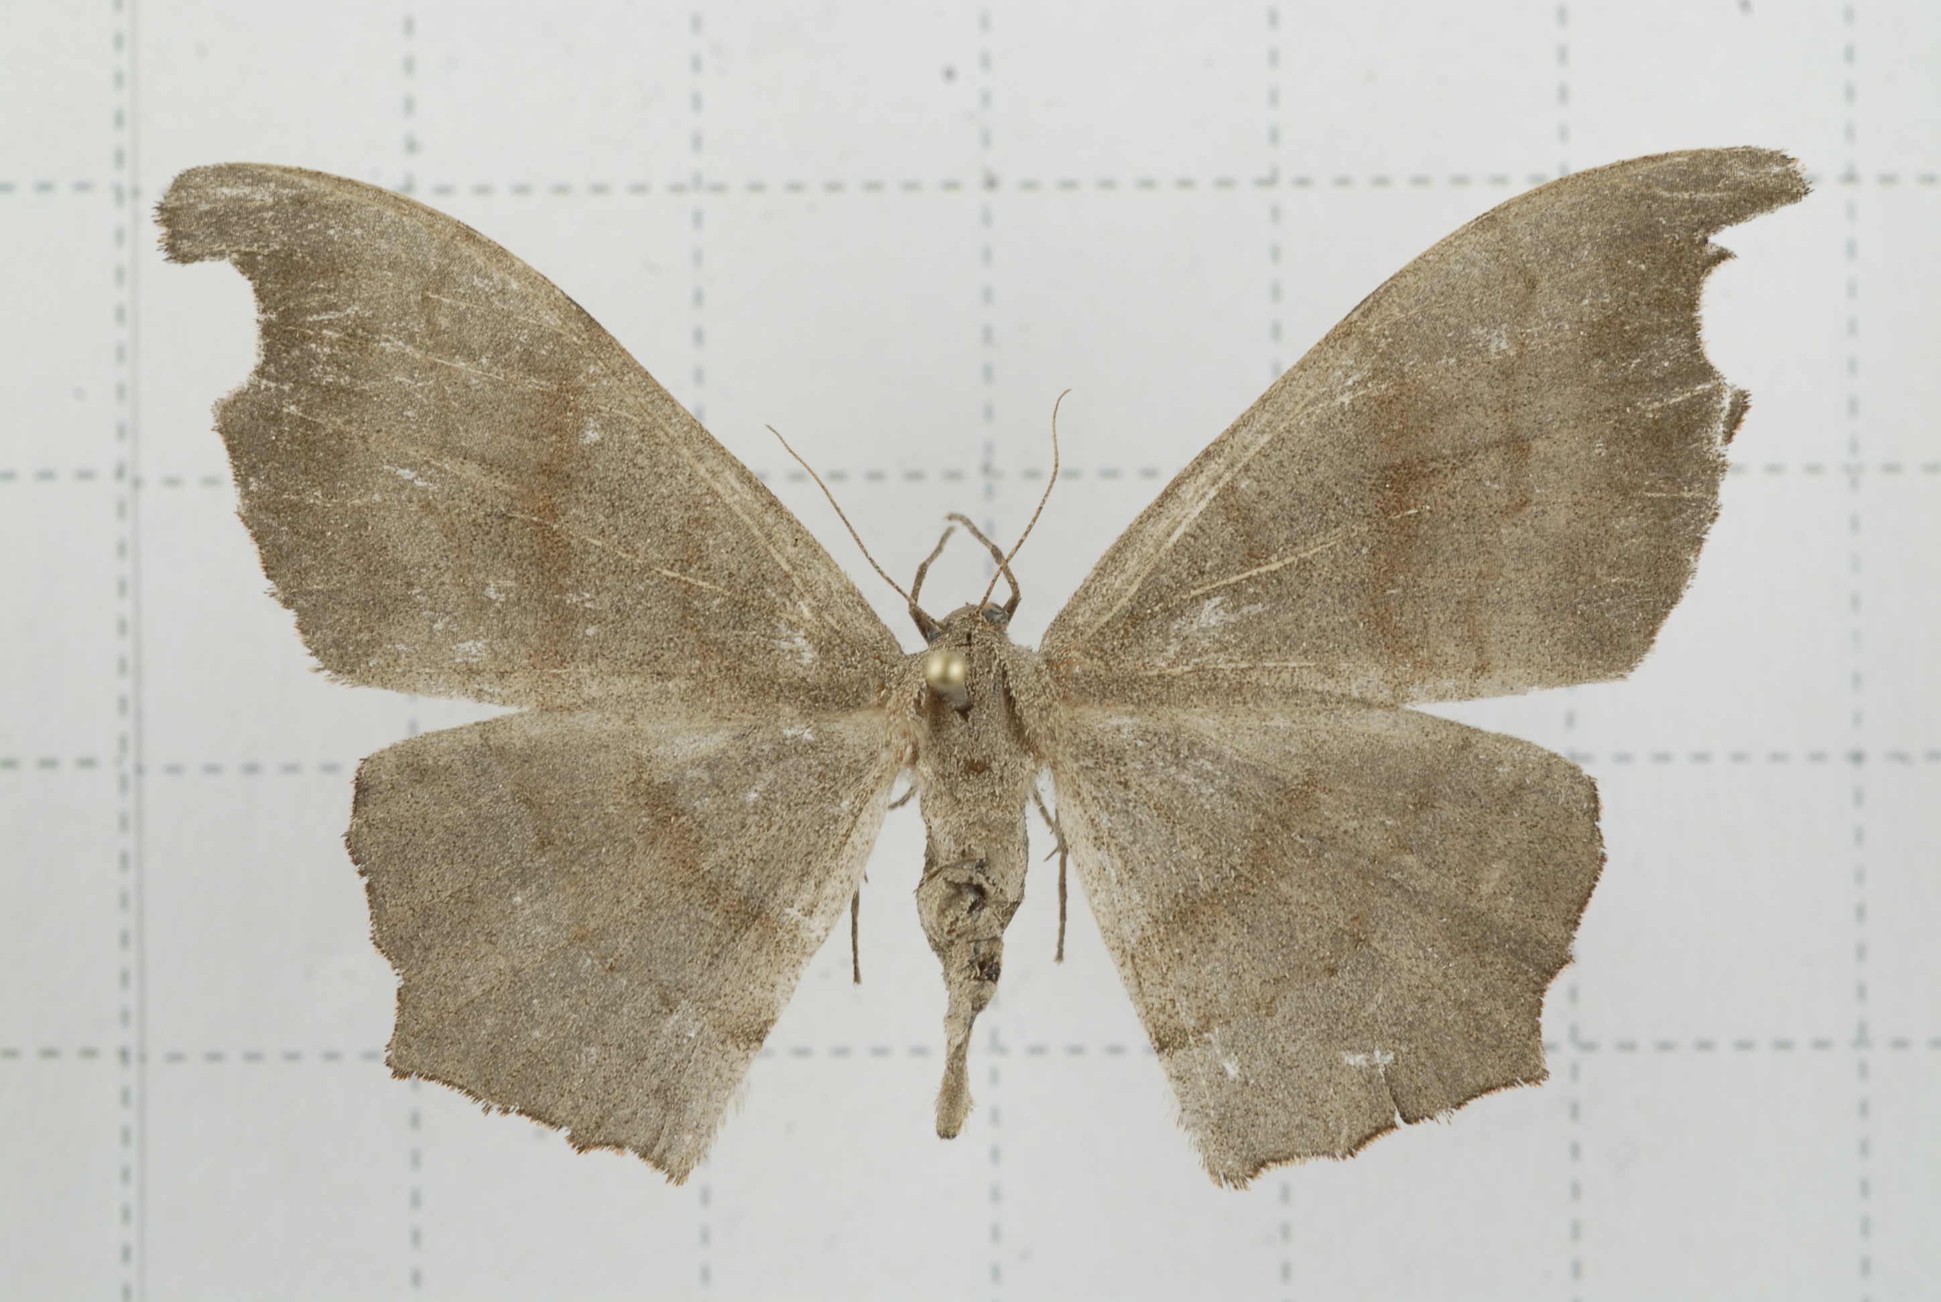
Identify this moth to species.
Hyposidra talaca talaca
